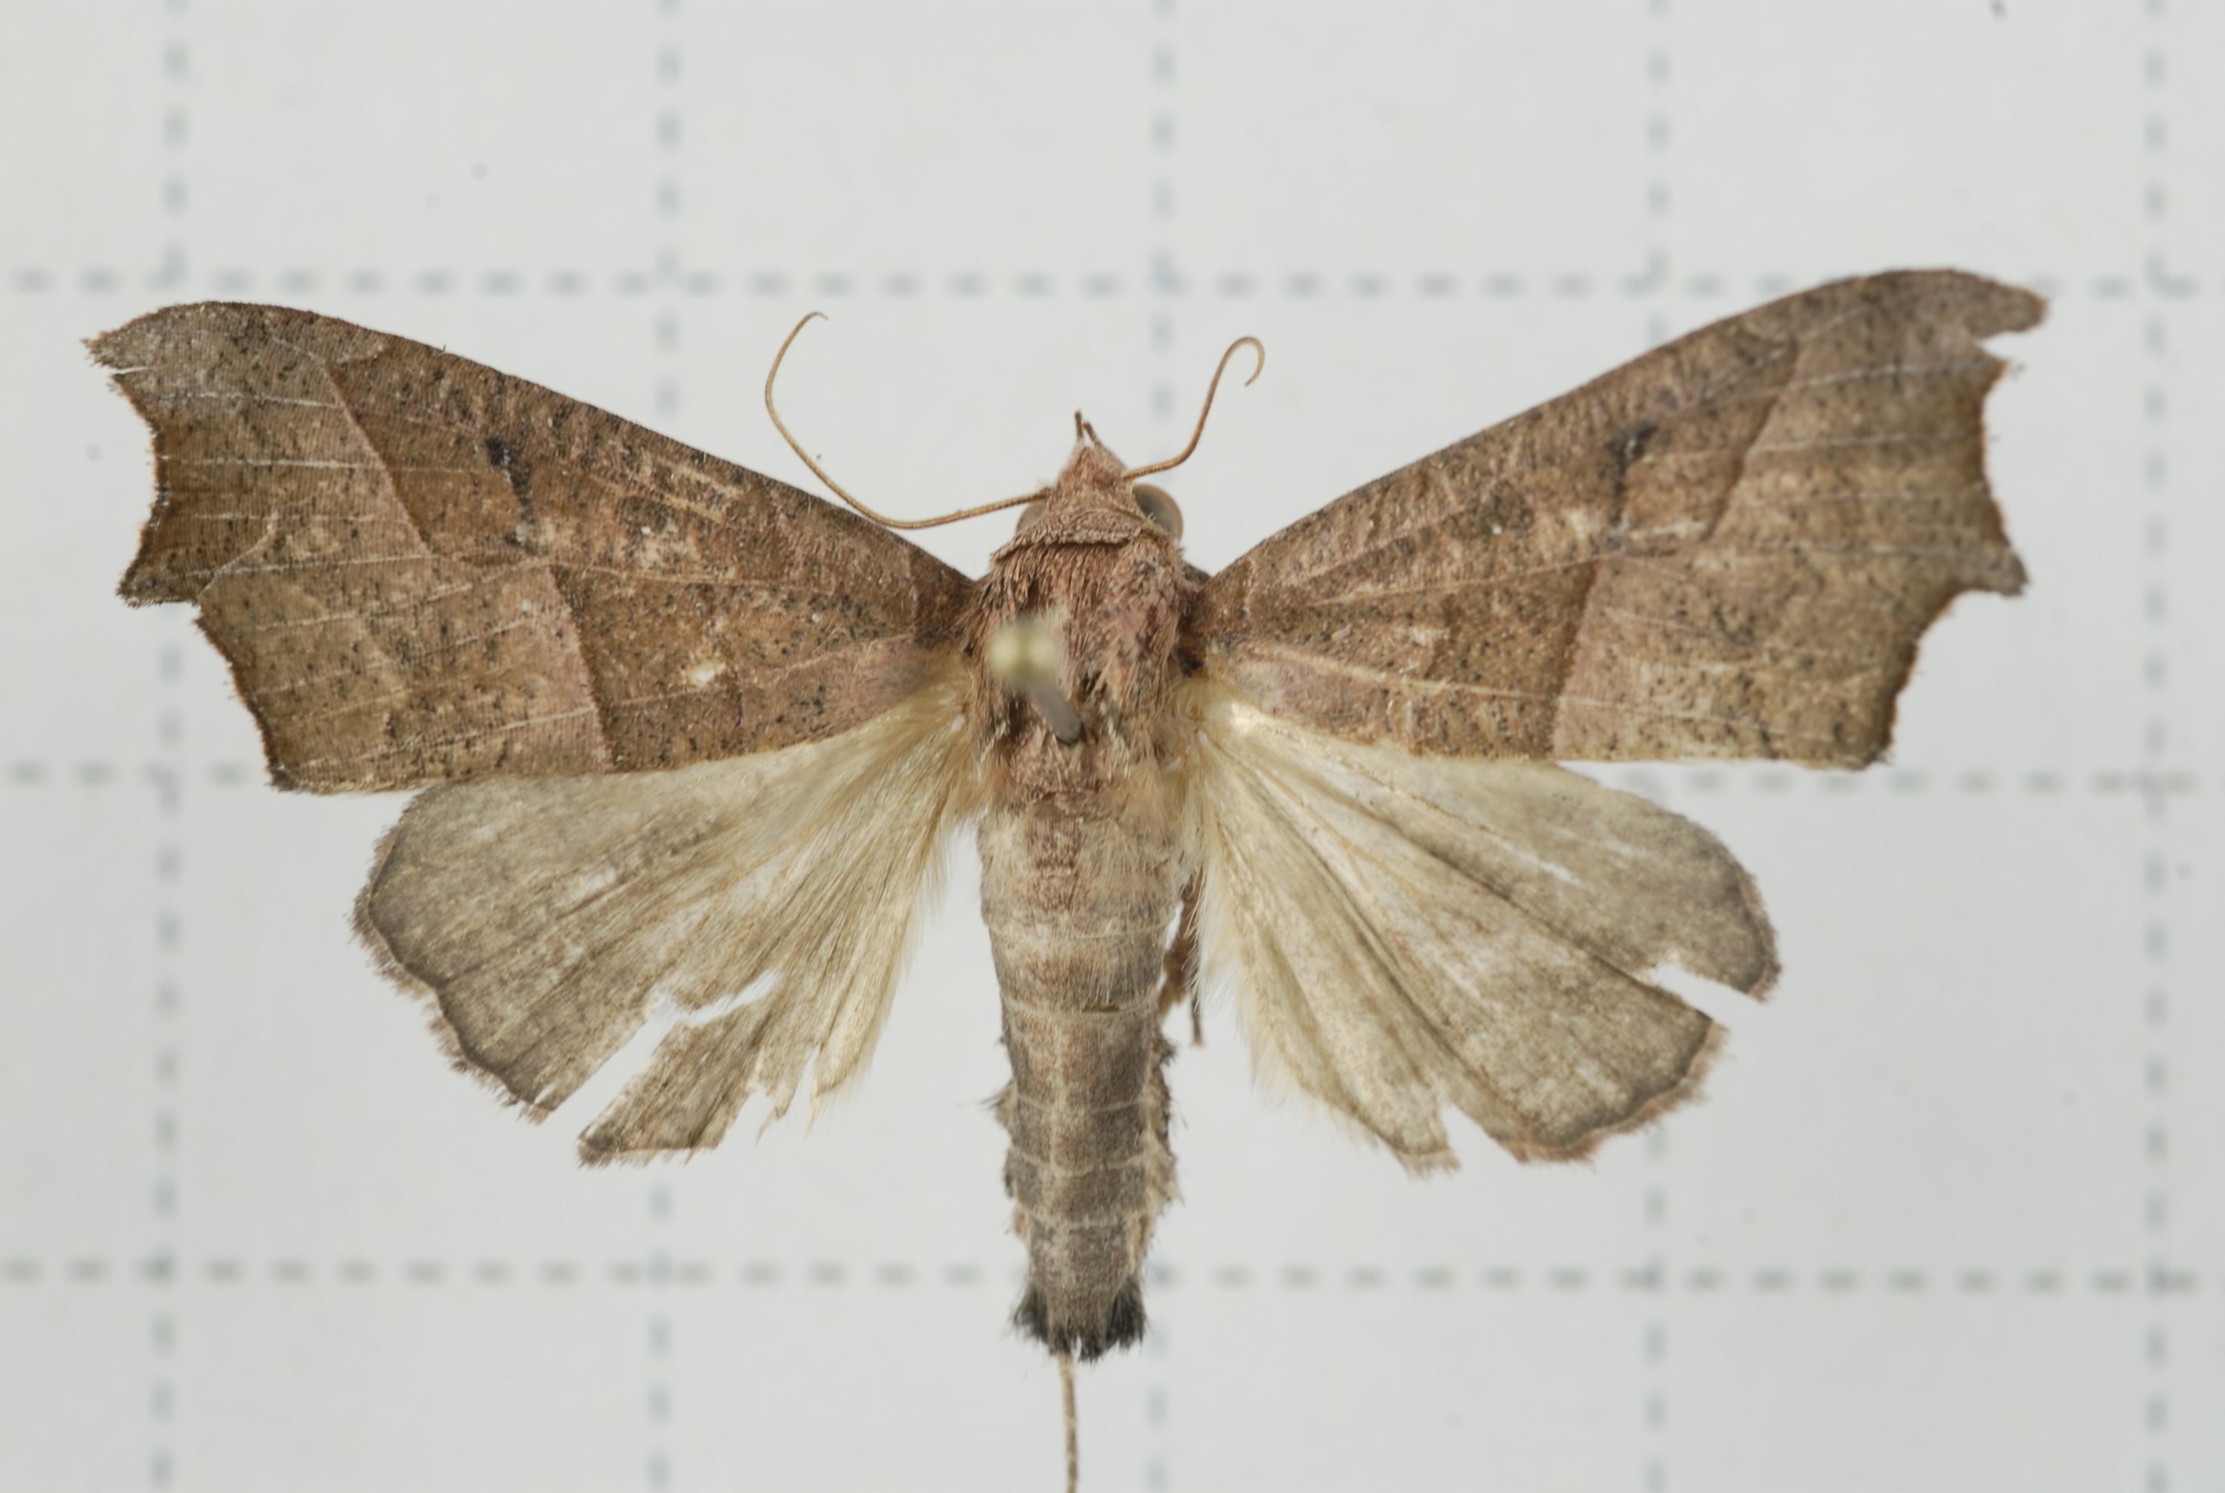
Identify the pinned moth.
Gonitis mesogona
